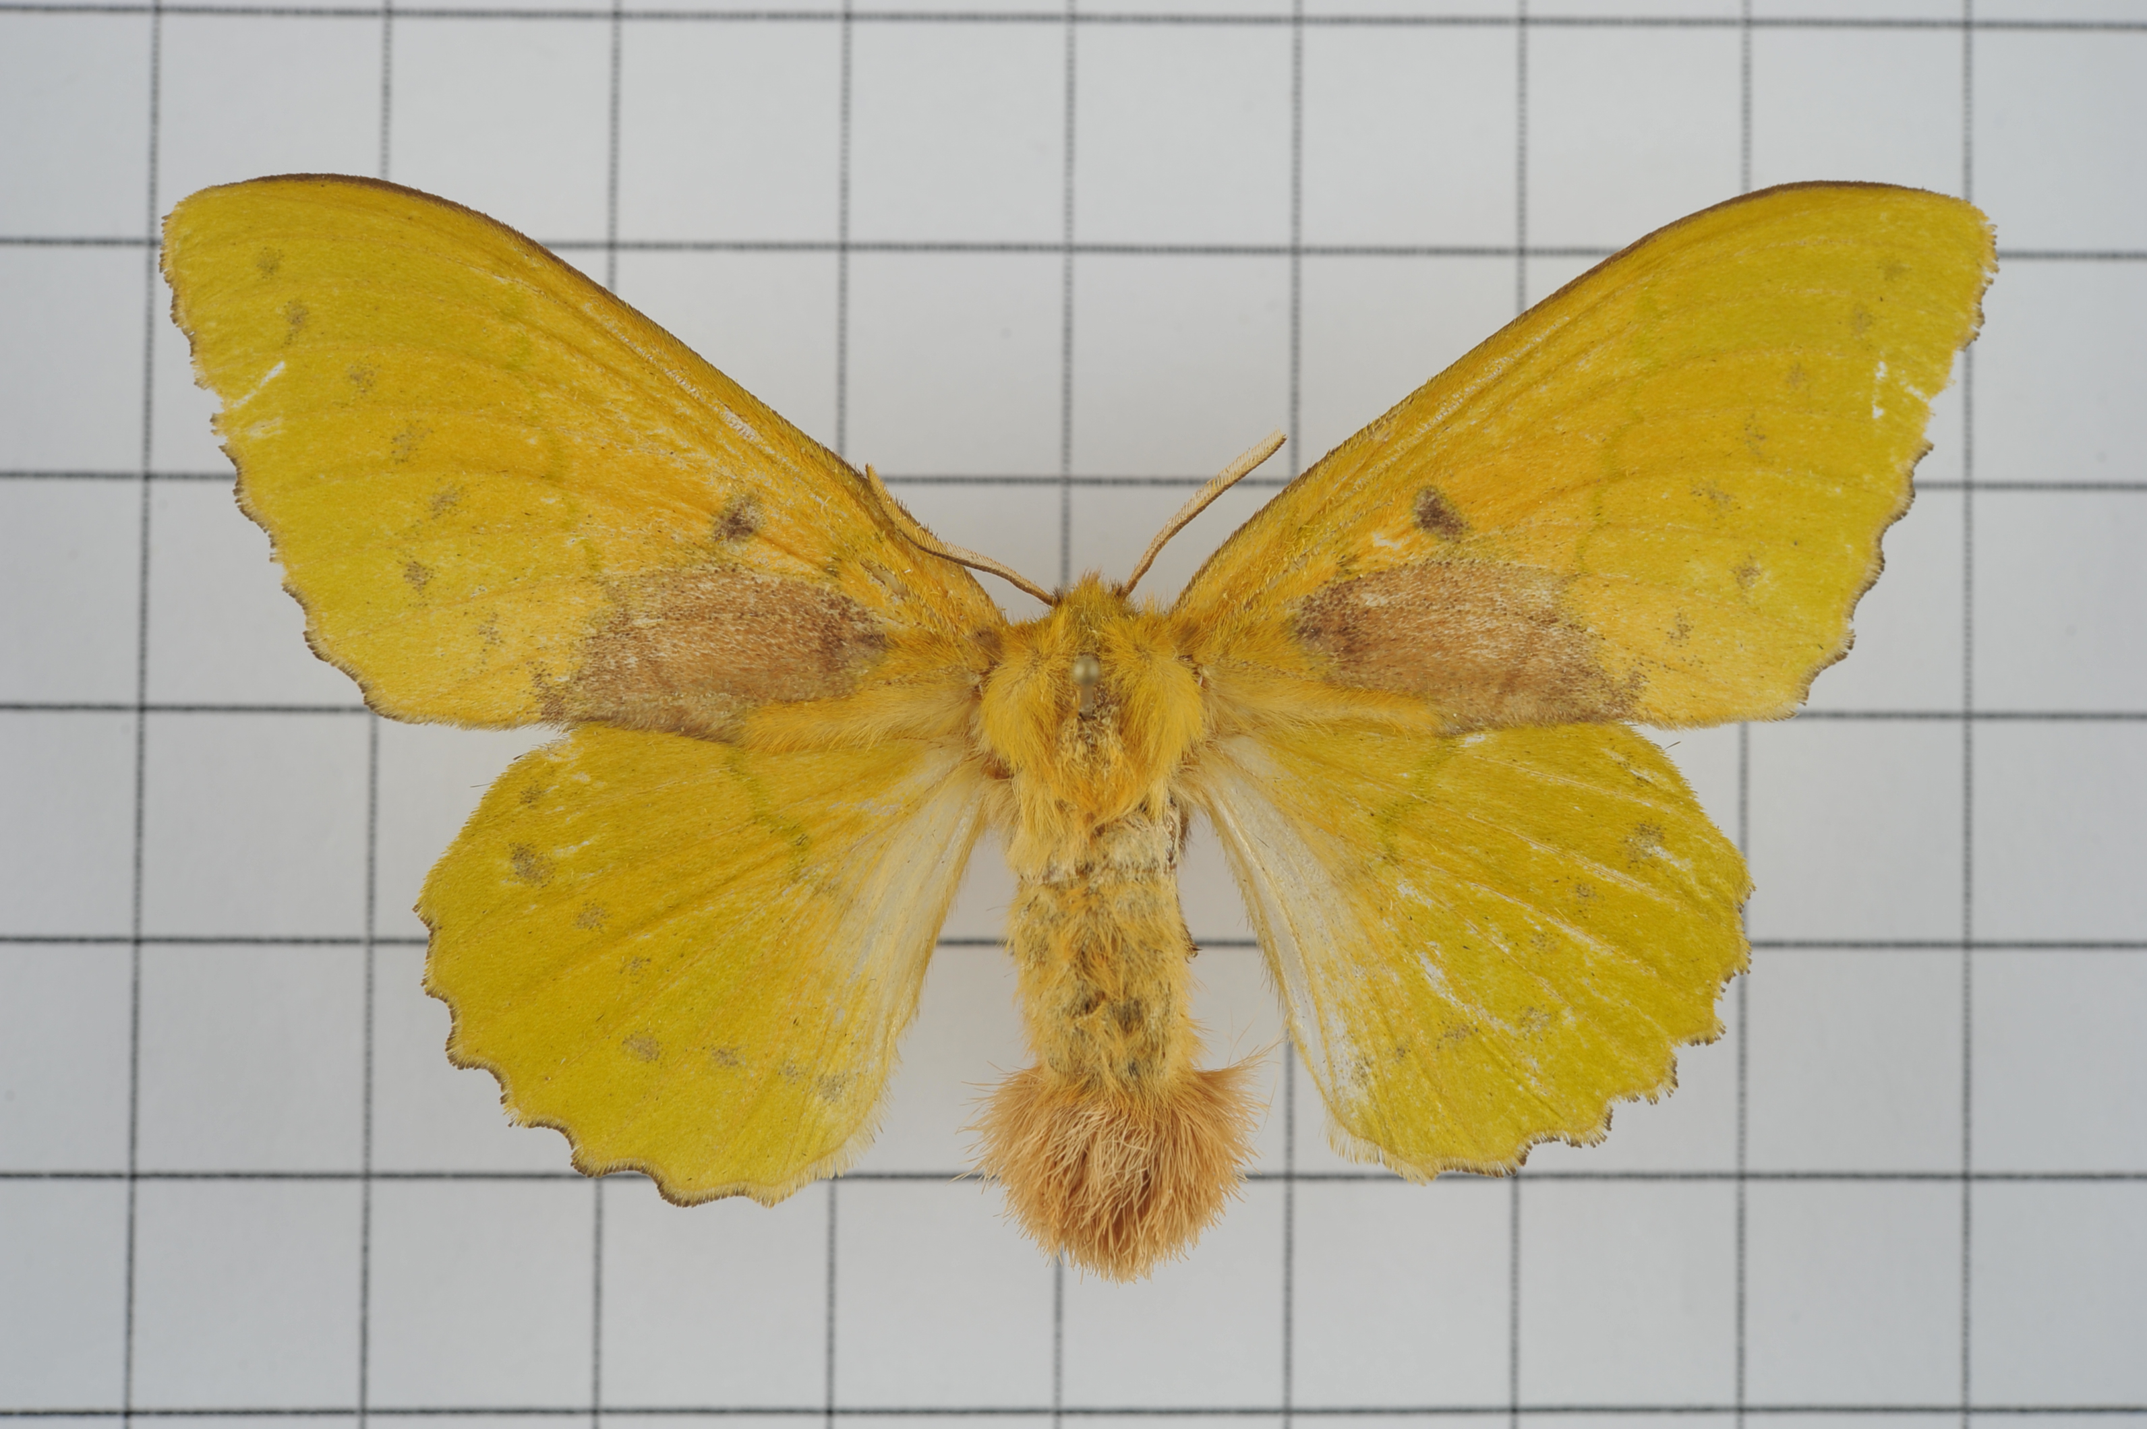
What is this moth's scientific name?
Trabala vishnou guttata
